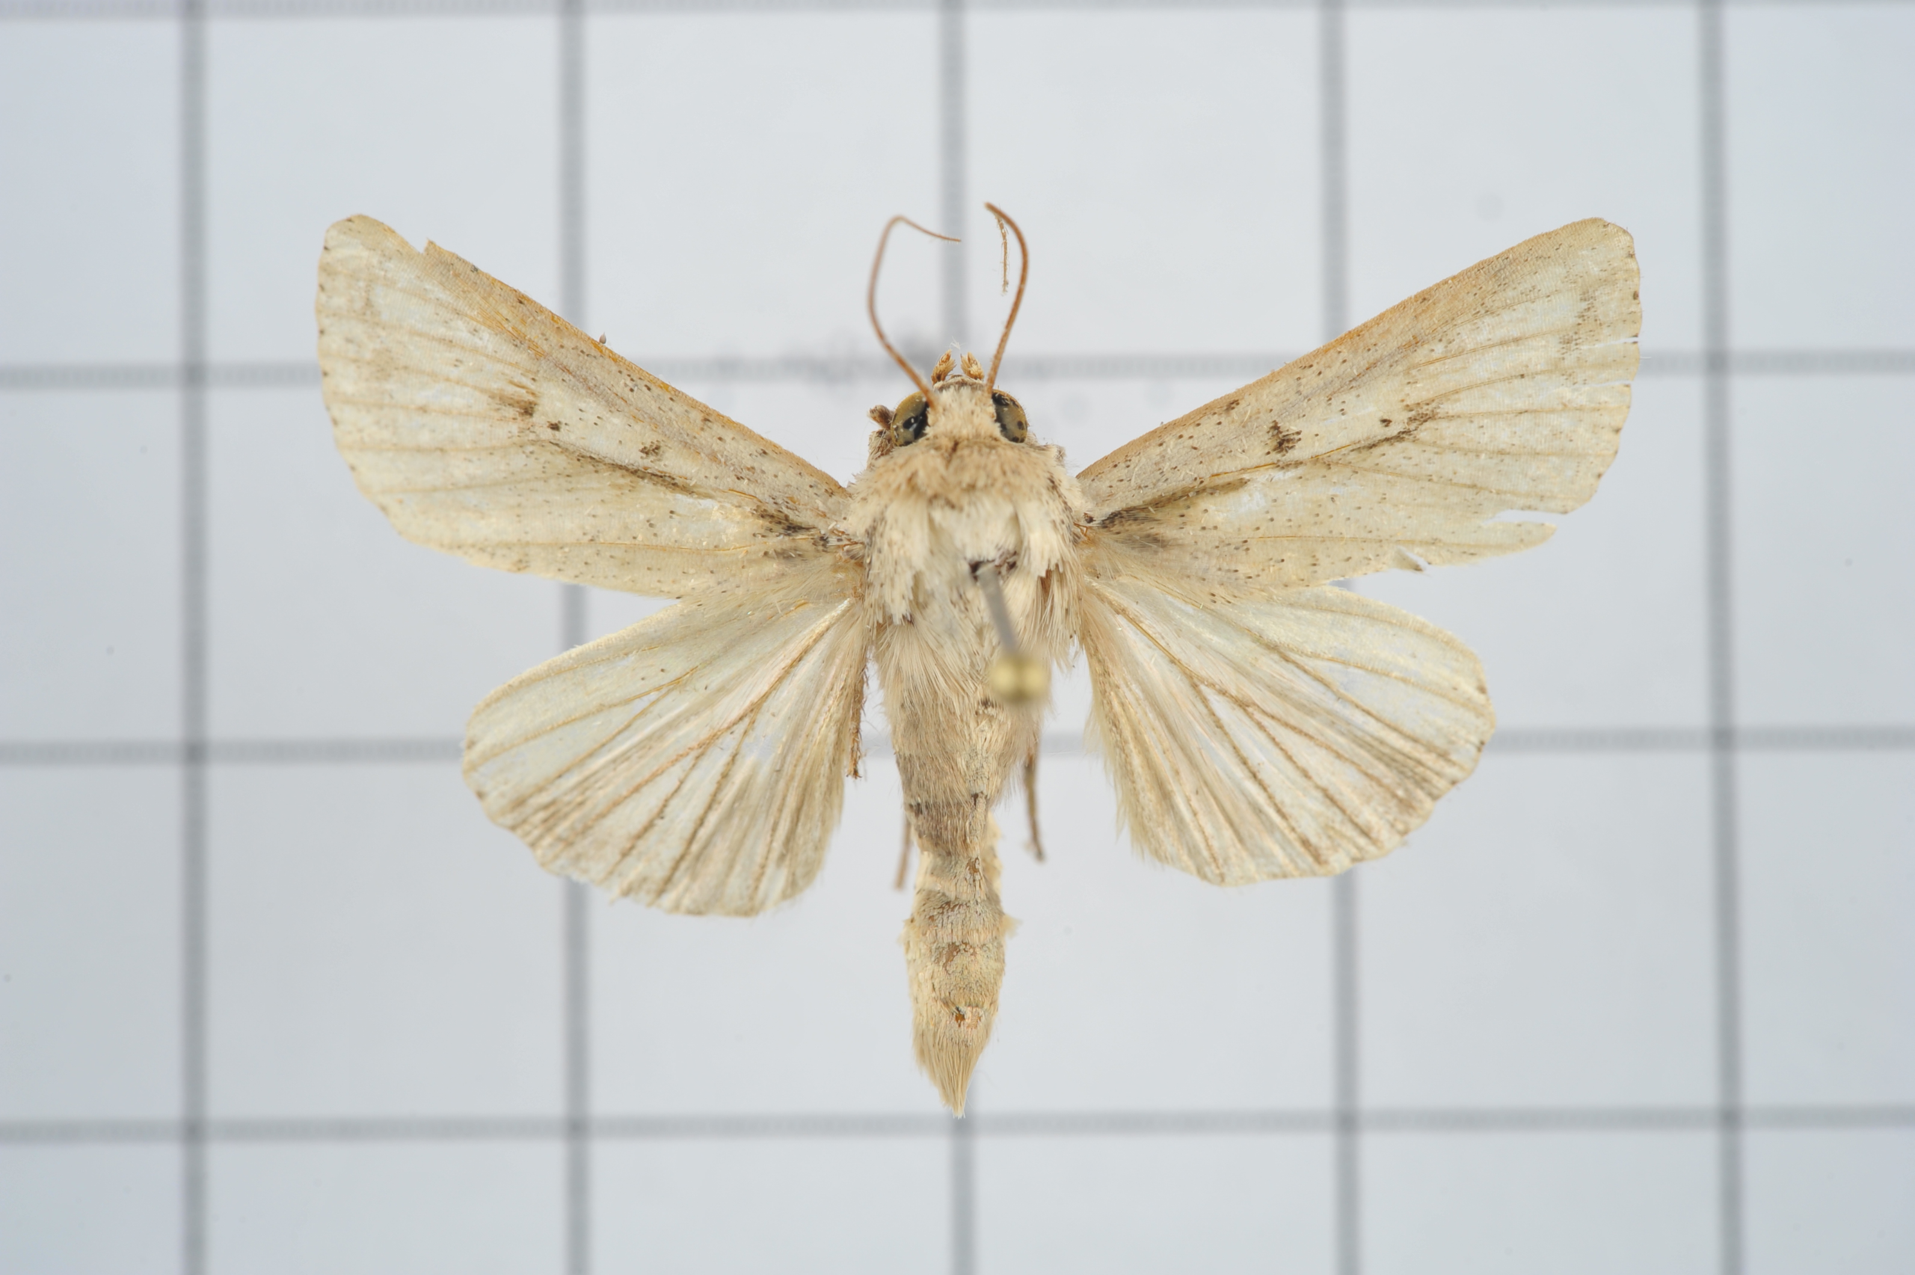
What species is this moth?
Leucania yu
